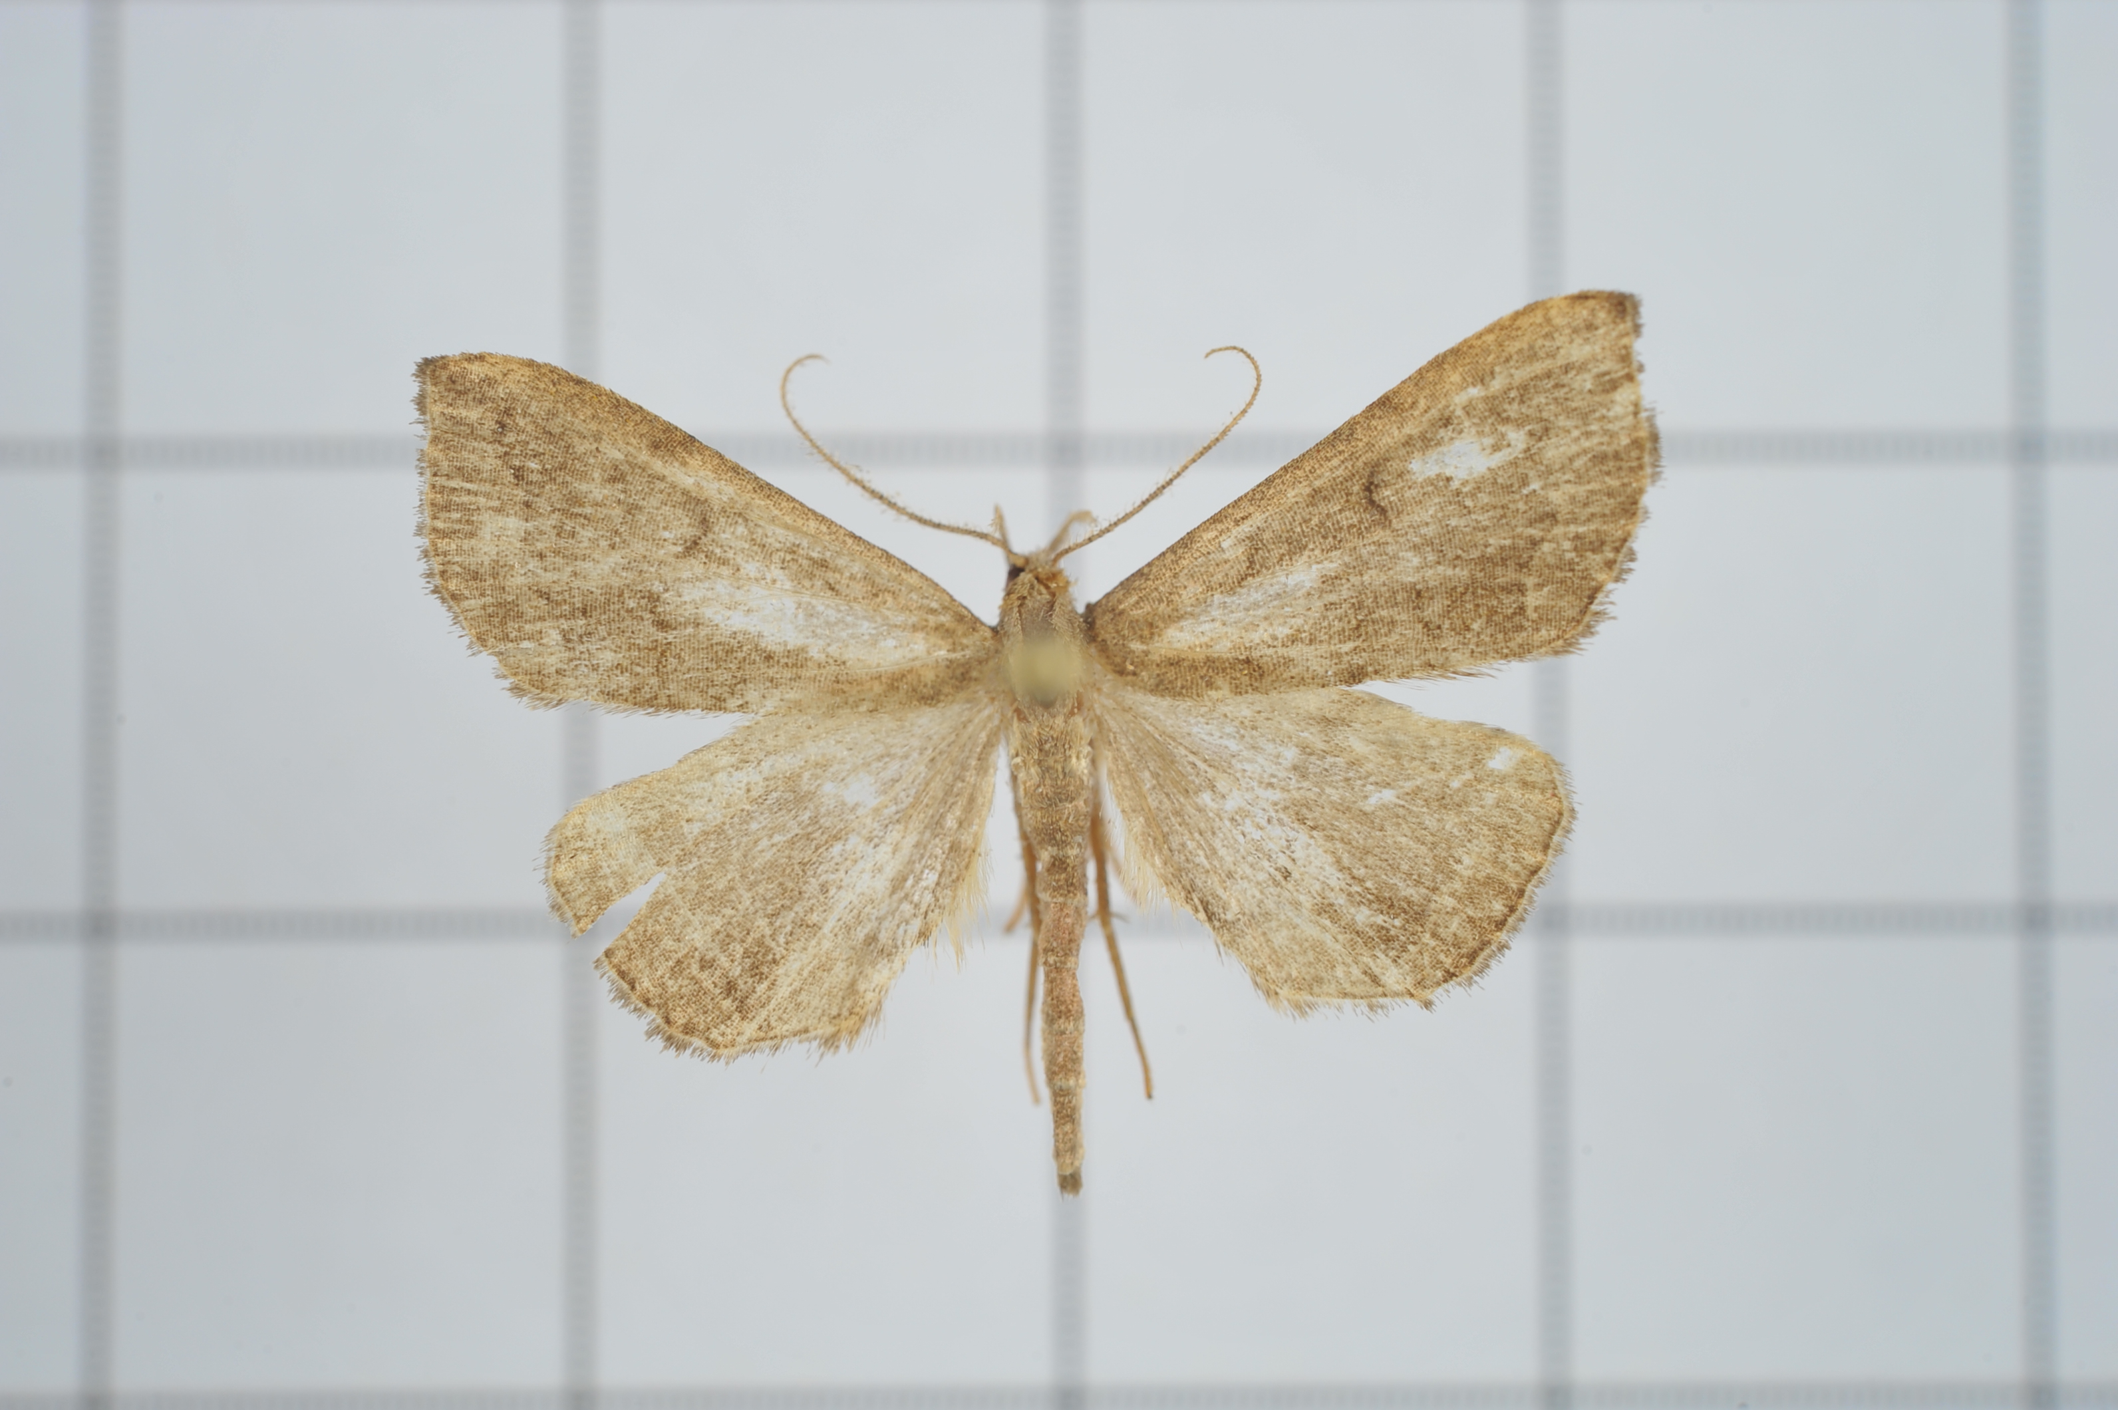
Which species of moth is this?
Herminia undulata
